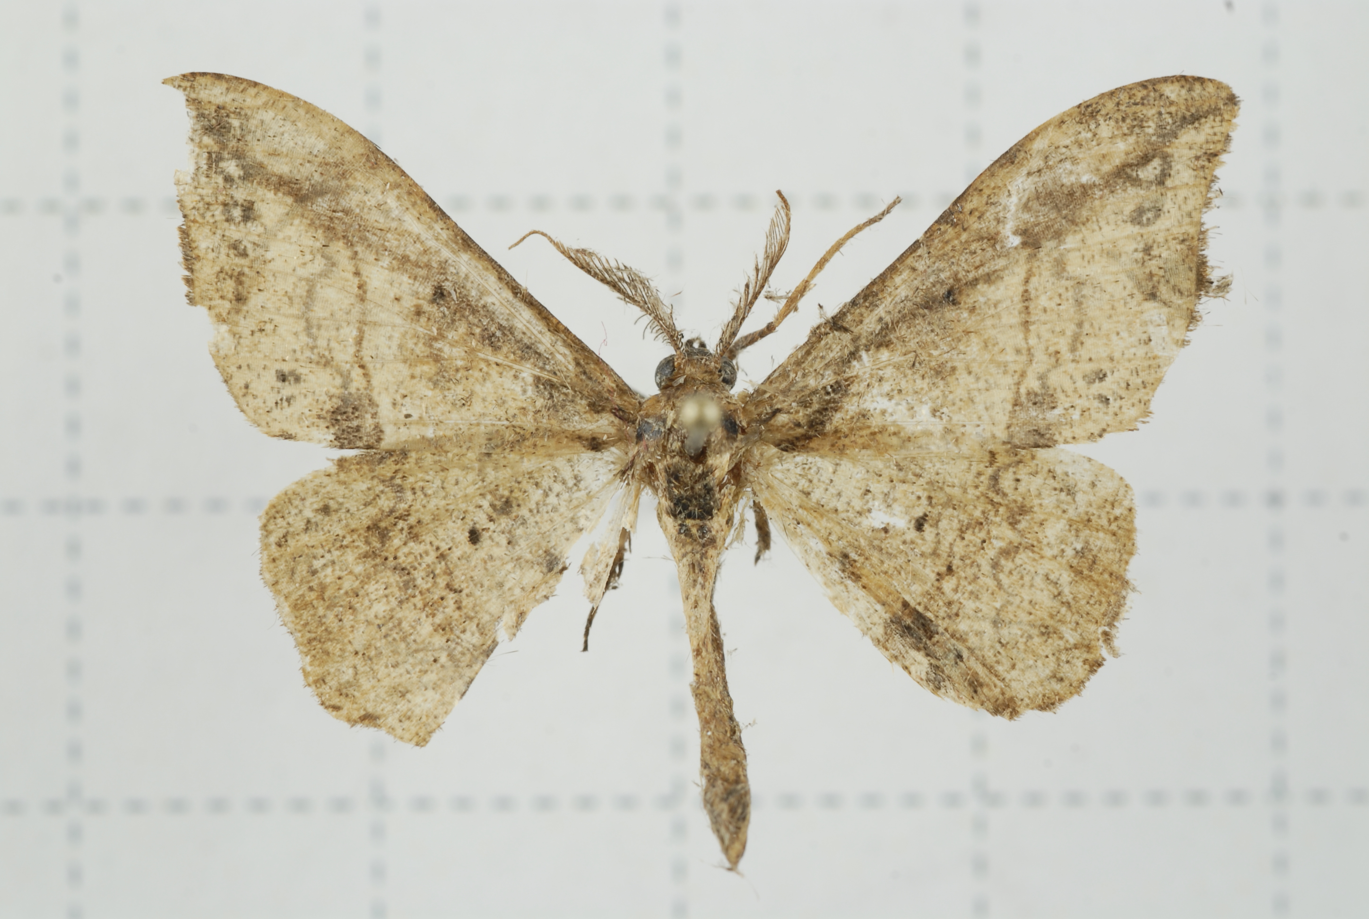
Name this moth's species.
Hyposidra infixaria
